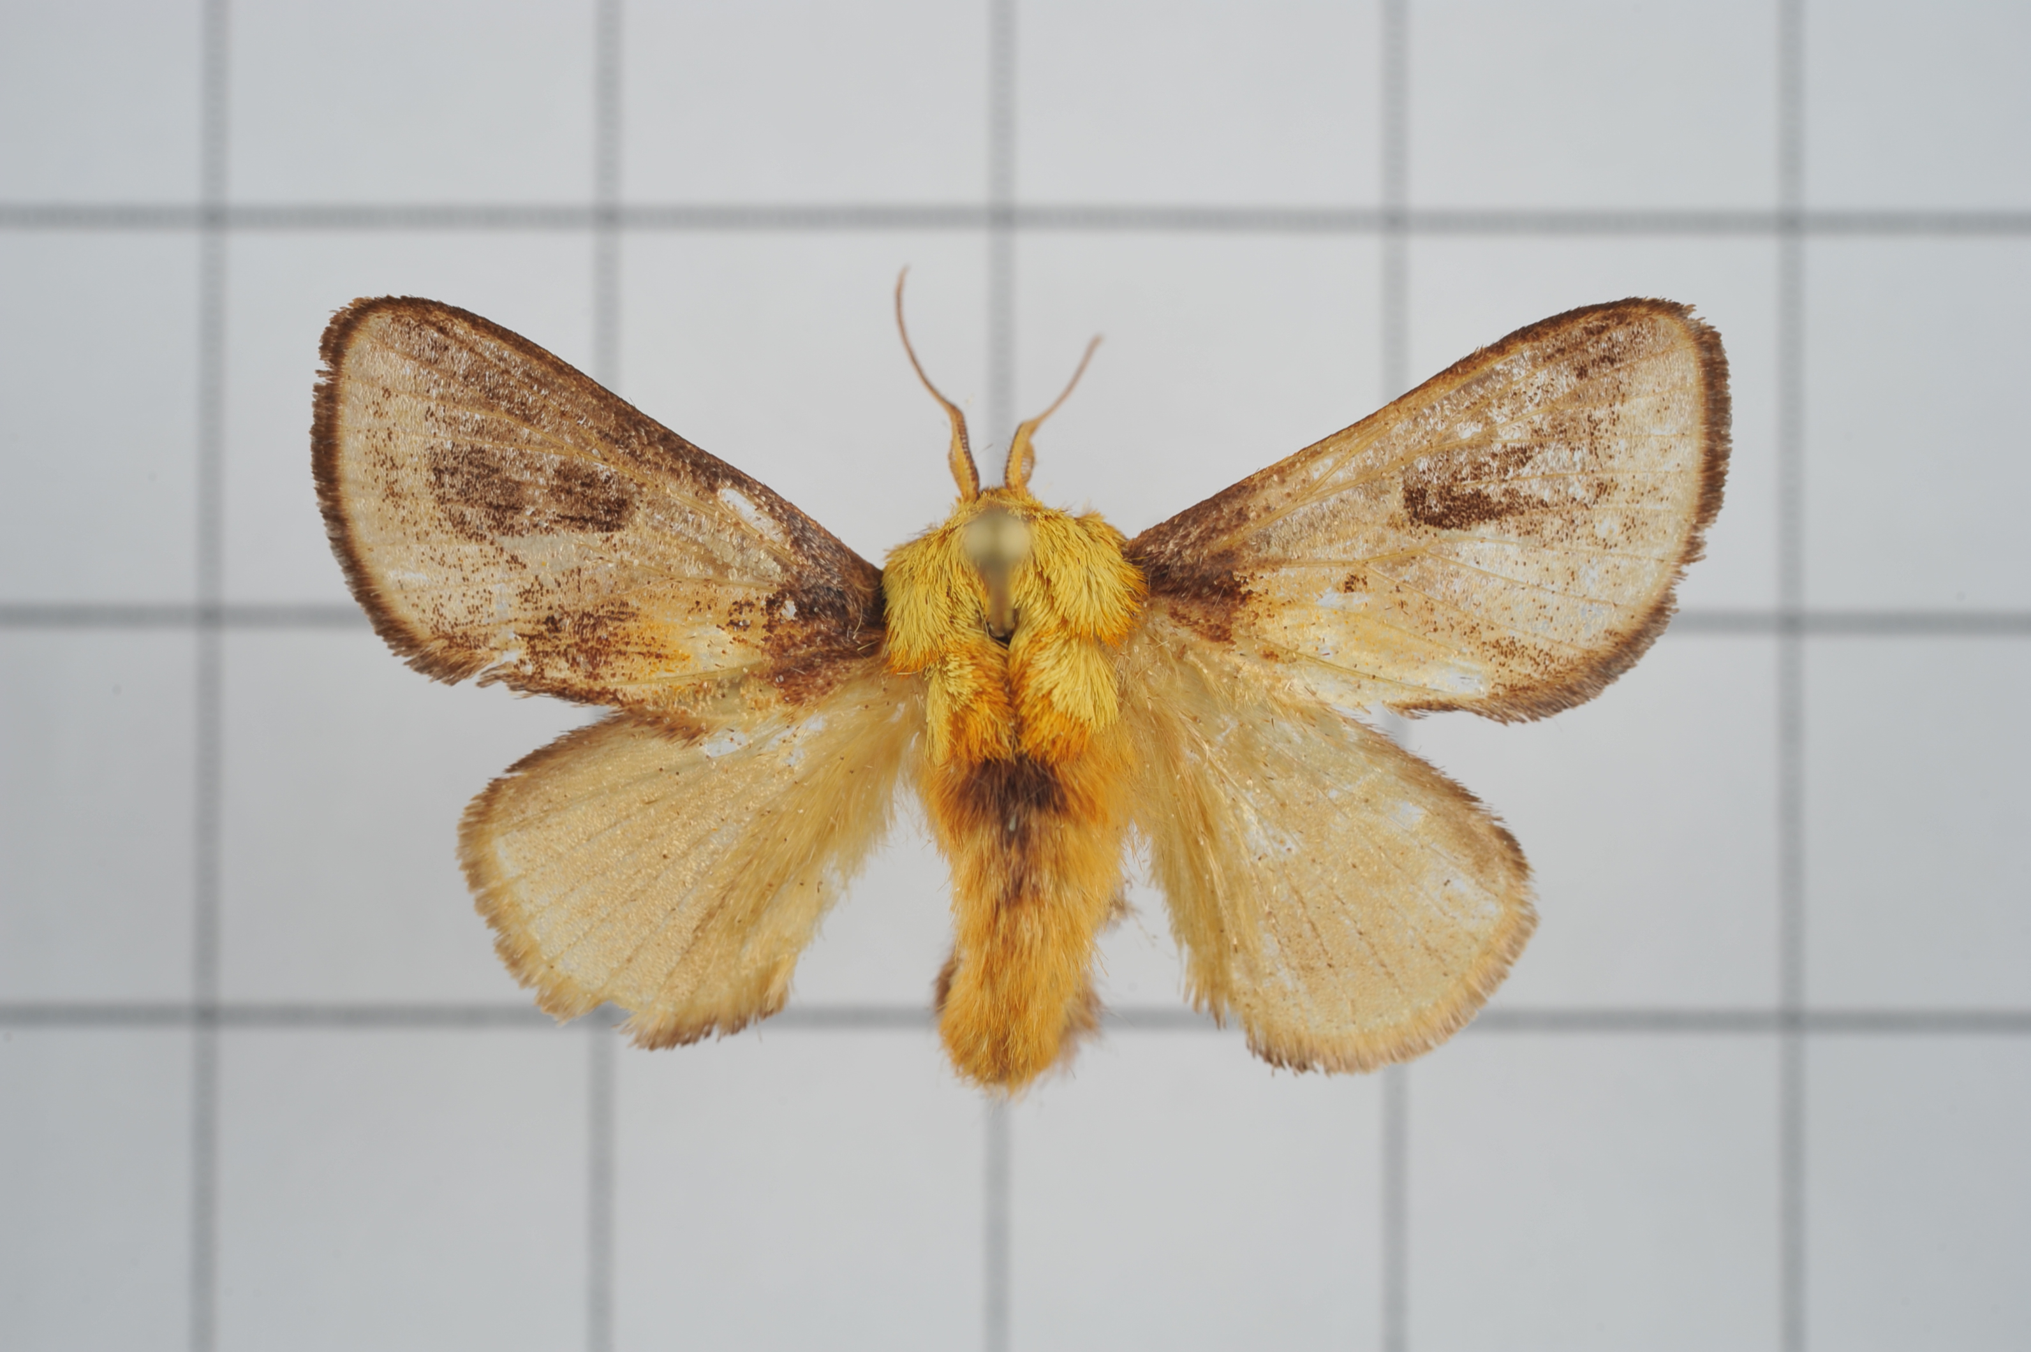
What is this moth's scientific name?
Miresa fulgida
